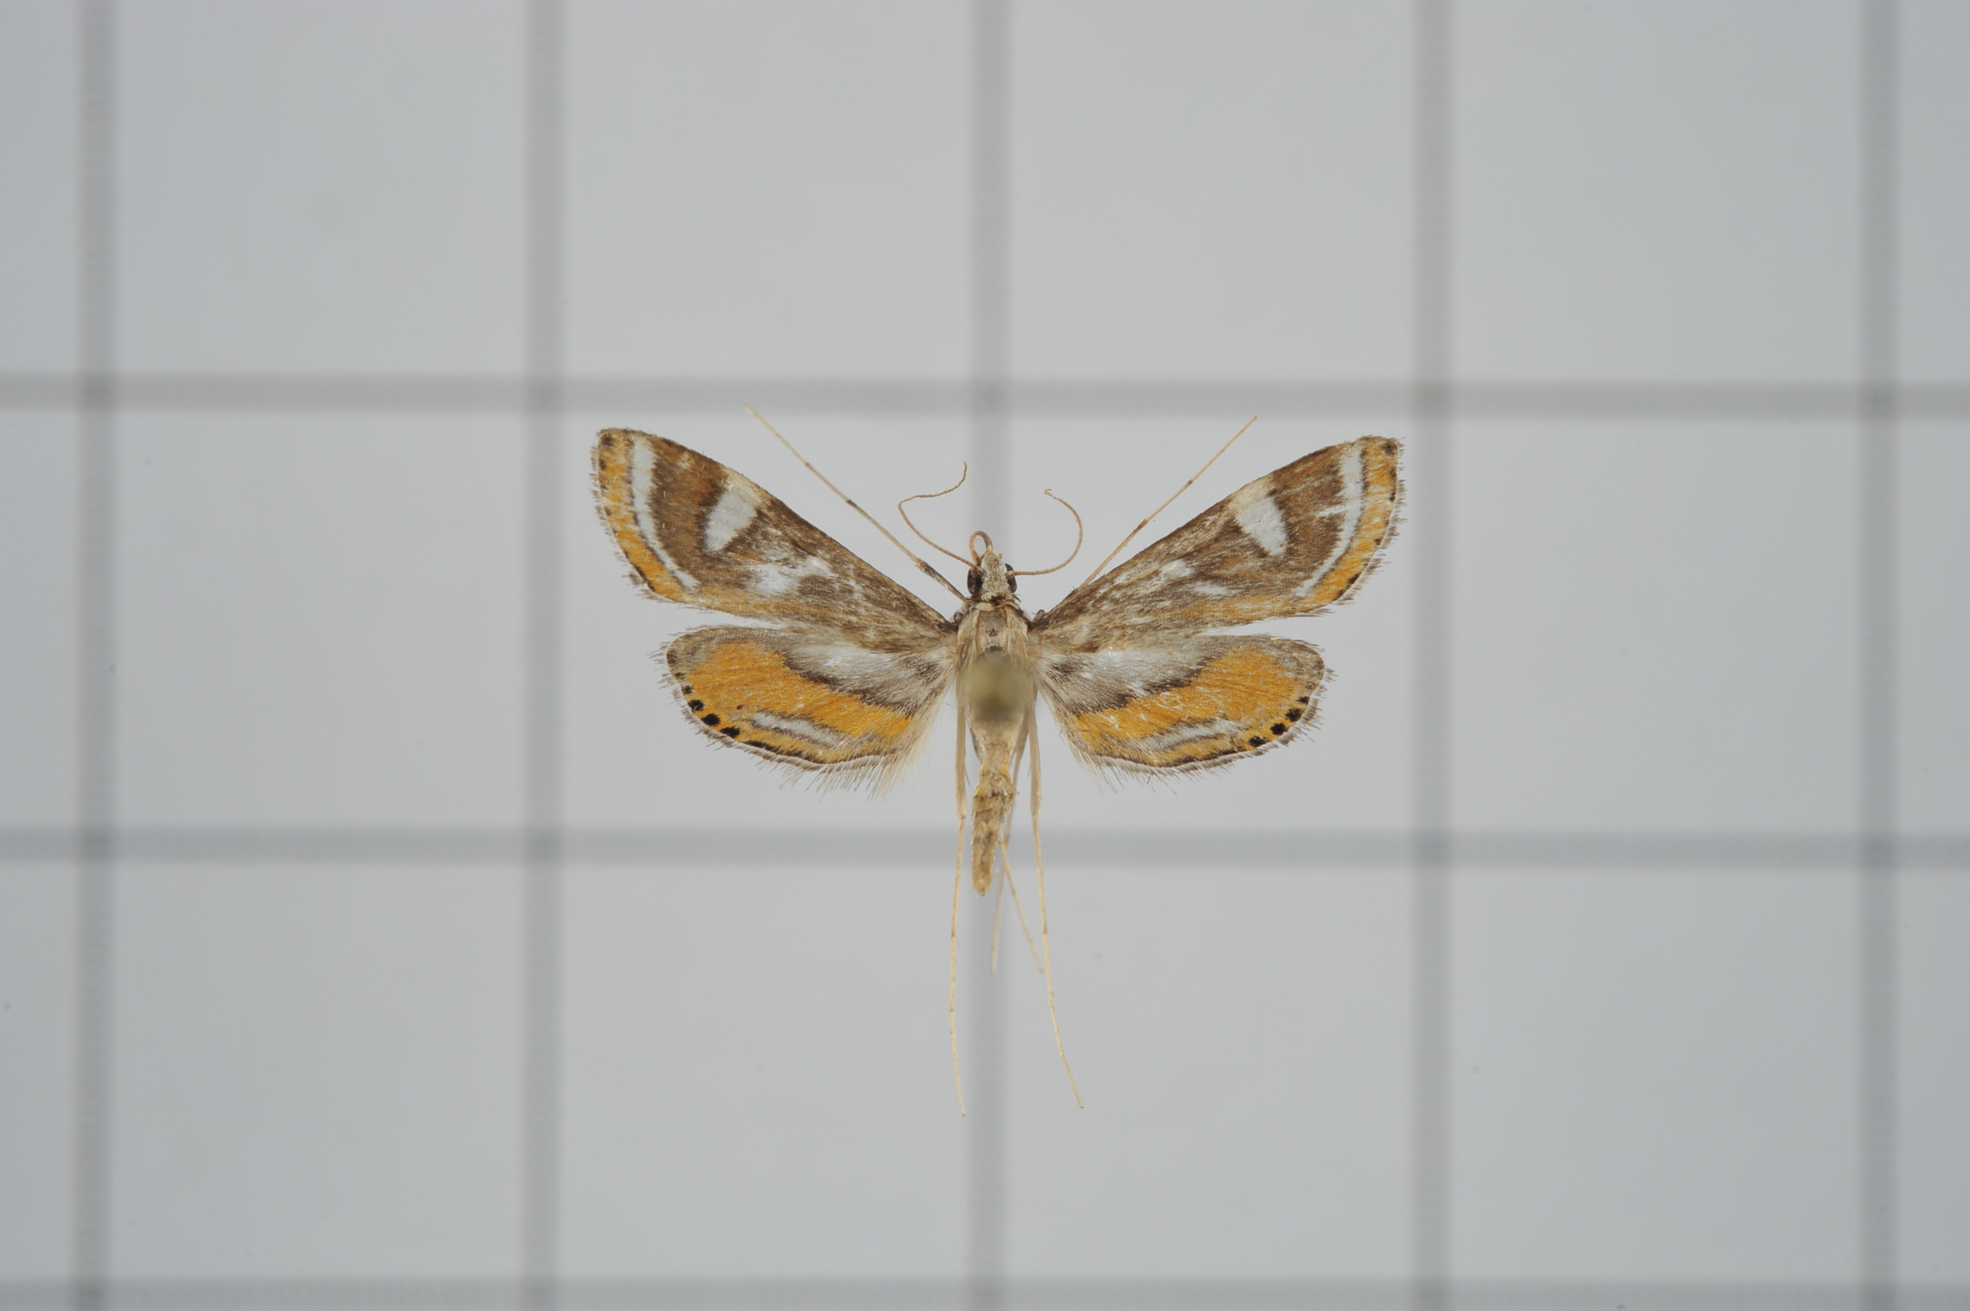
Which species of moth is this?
Strepsinoma croesusalis
